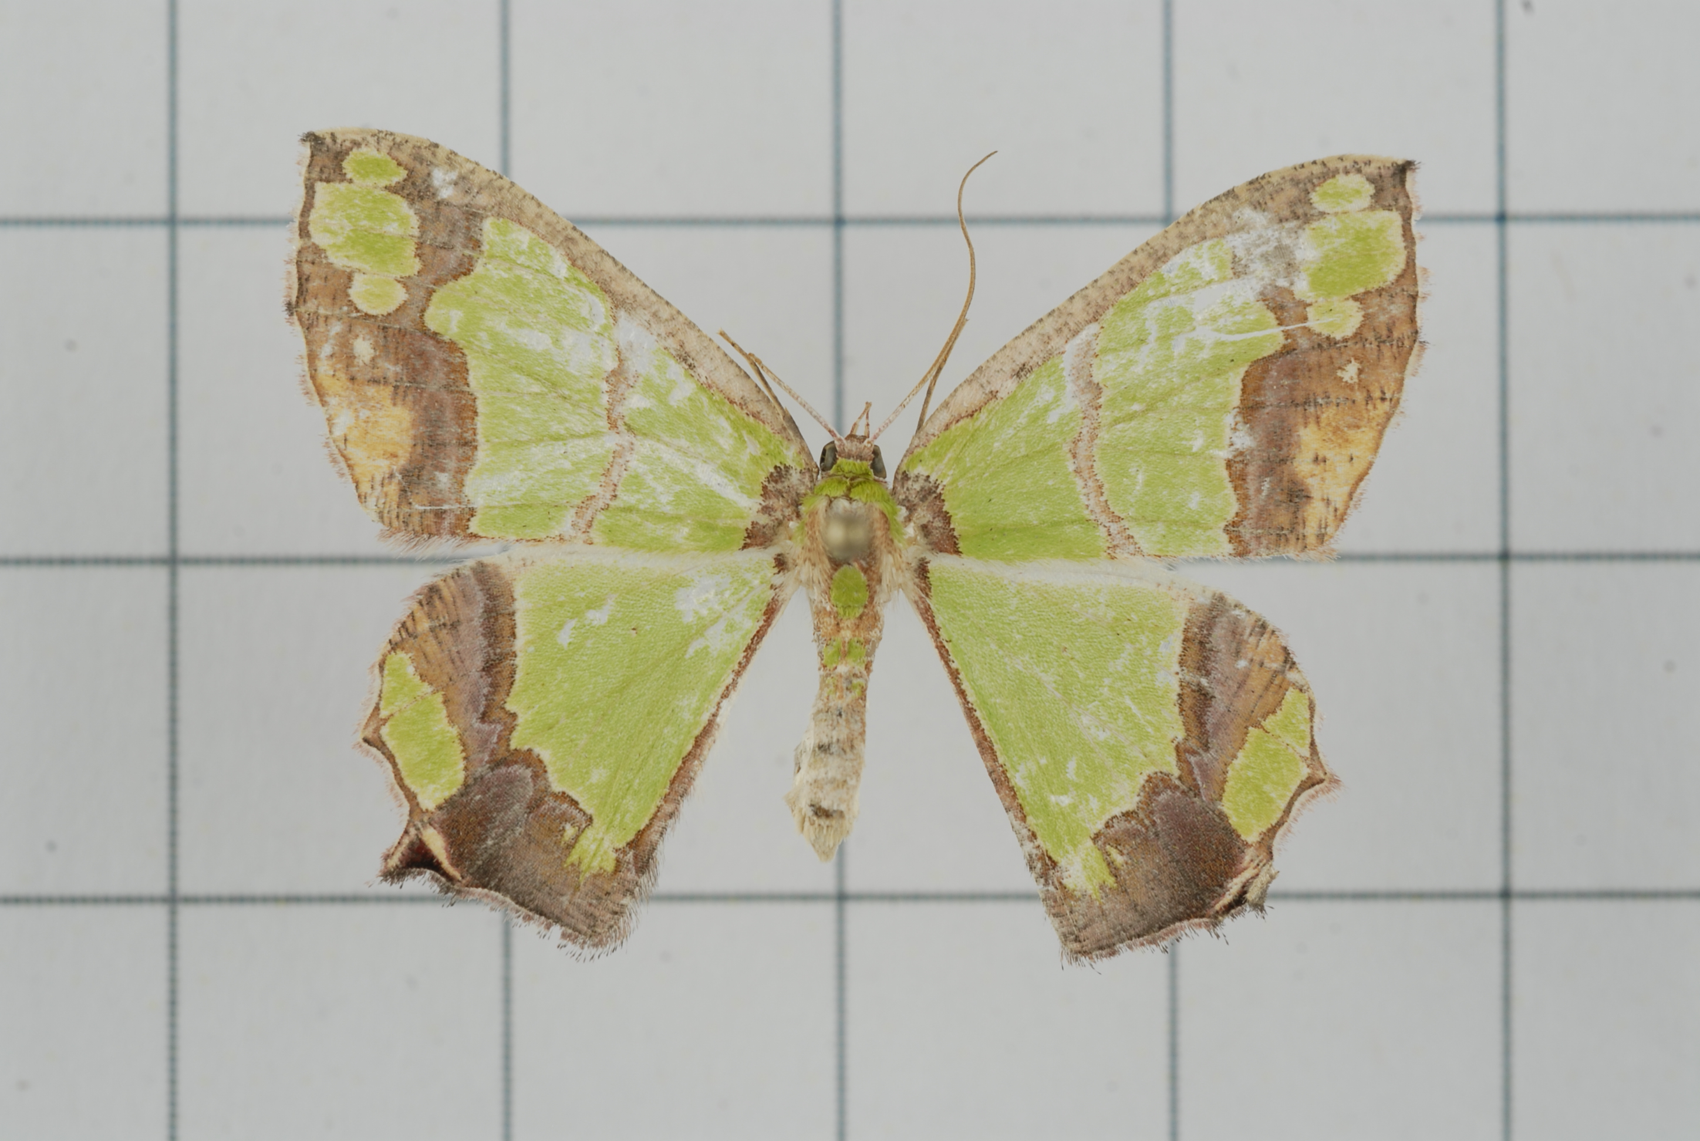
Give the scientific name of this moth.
Agathia visenda curvifiniens
